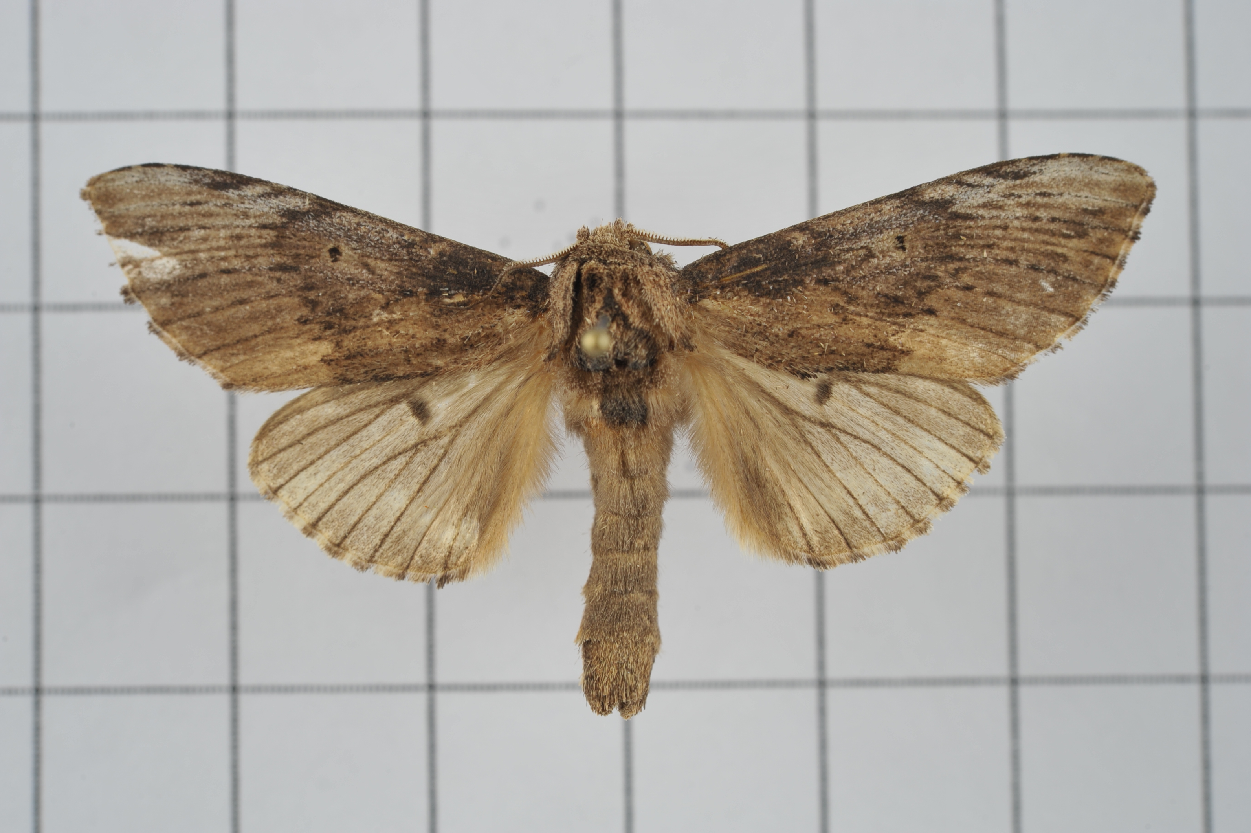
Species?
Norracoides basinotata
